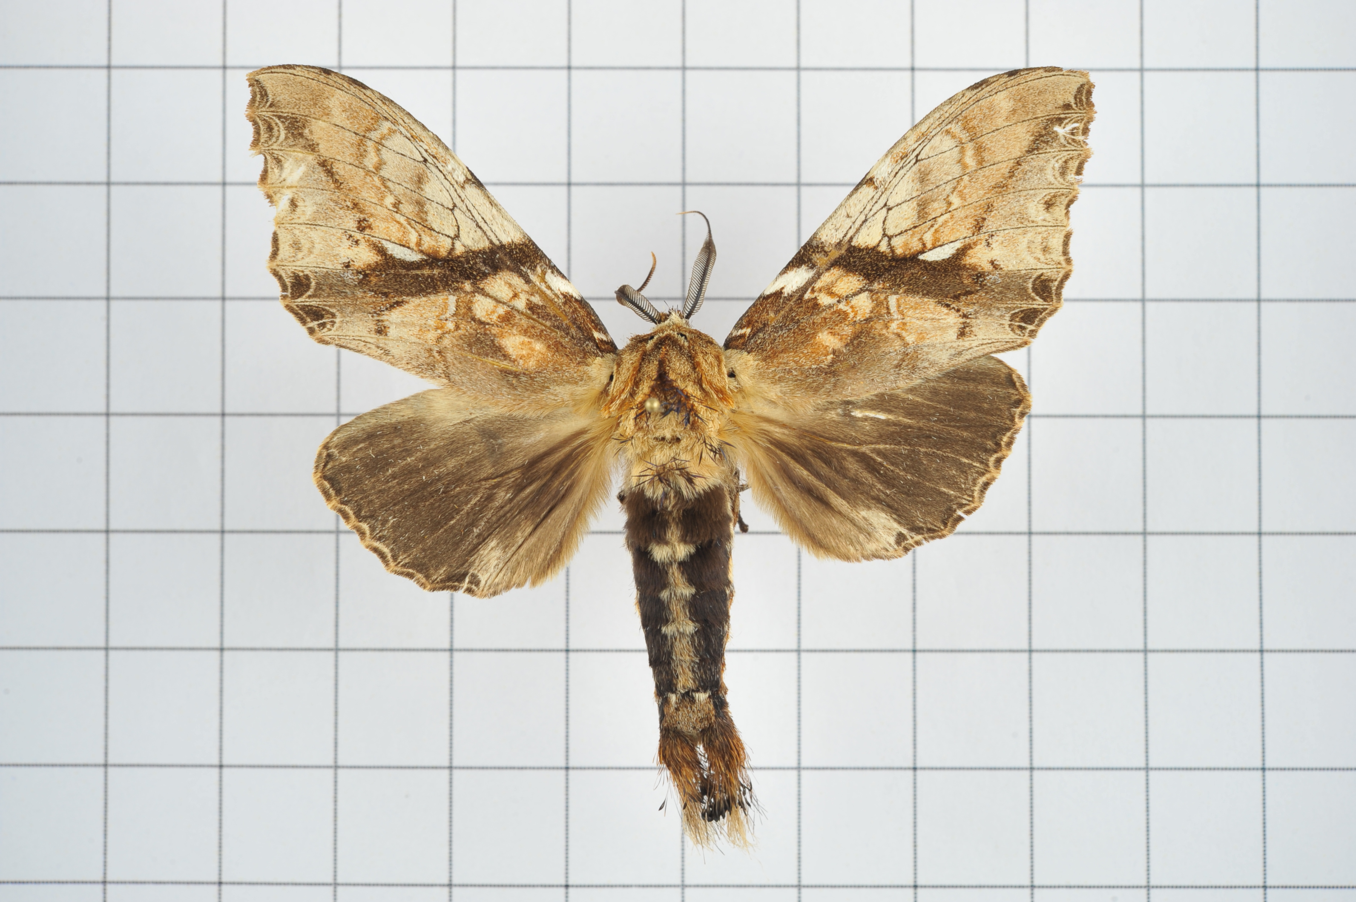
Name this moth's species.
Dudusa nobilis
